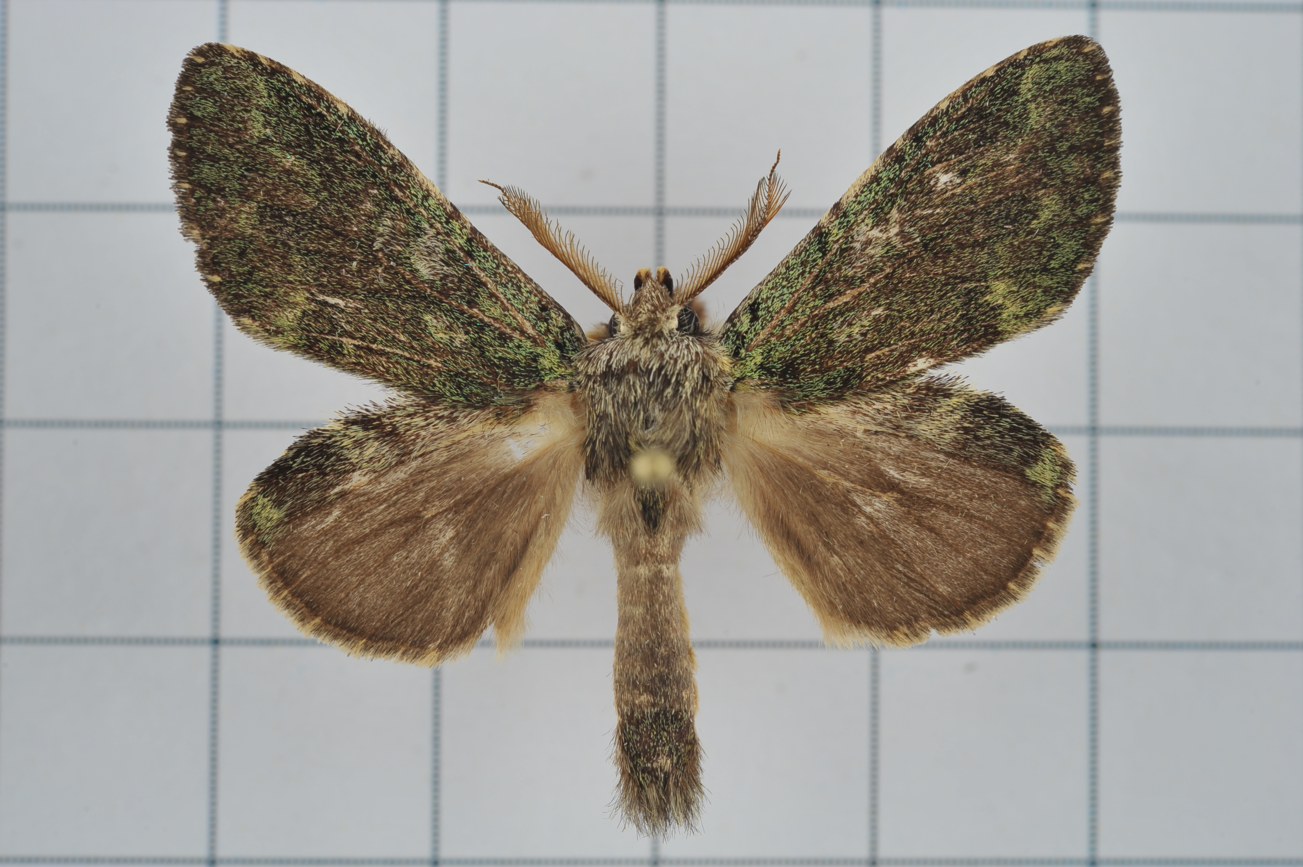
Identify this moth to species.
Syntypistis cyanea cyanea
